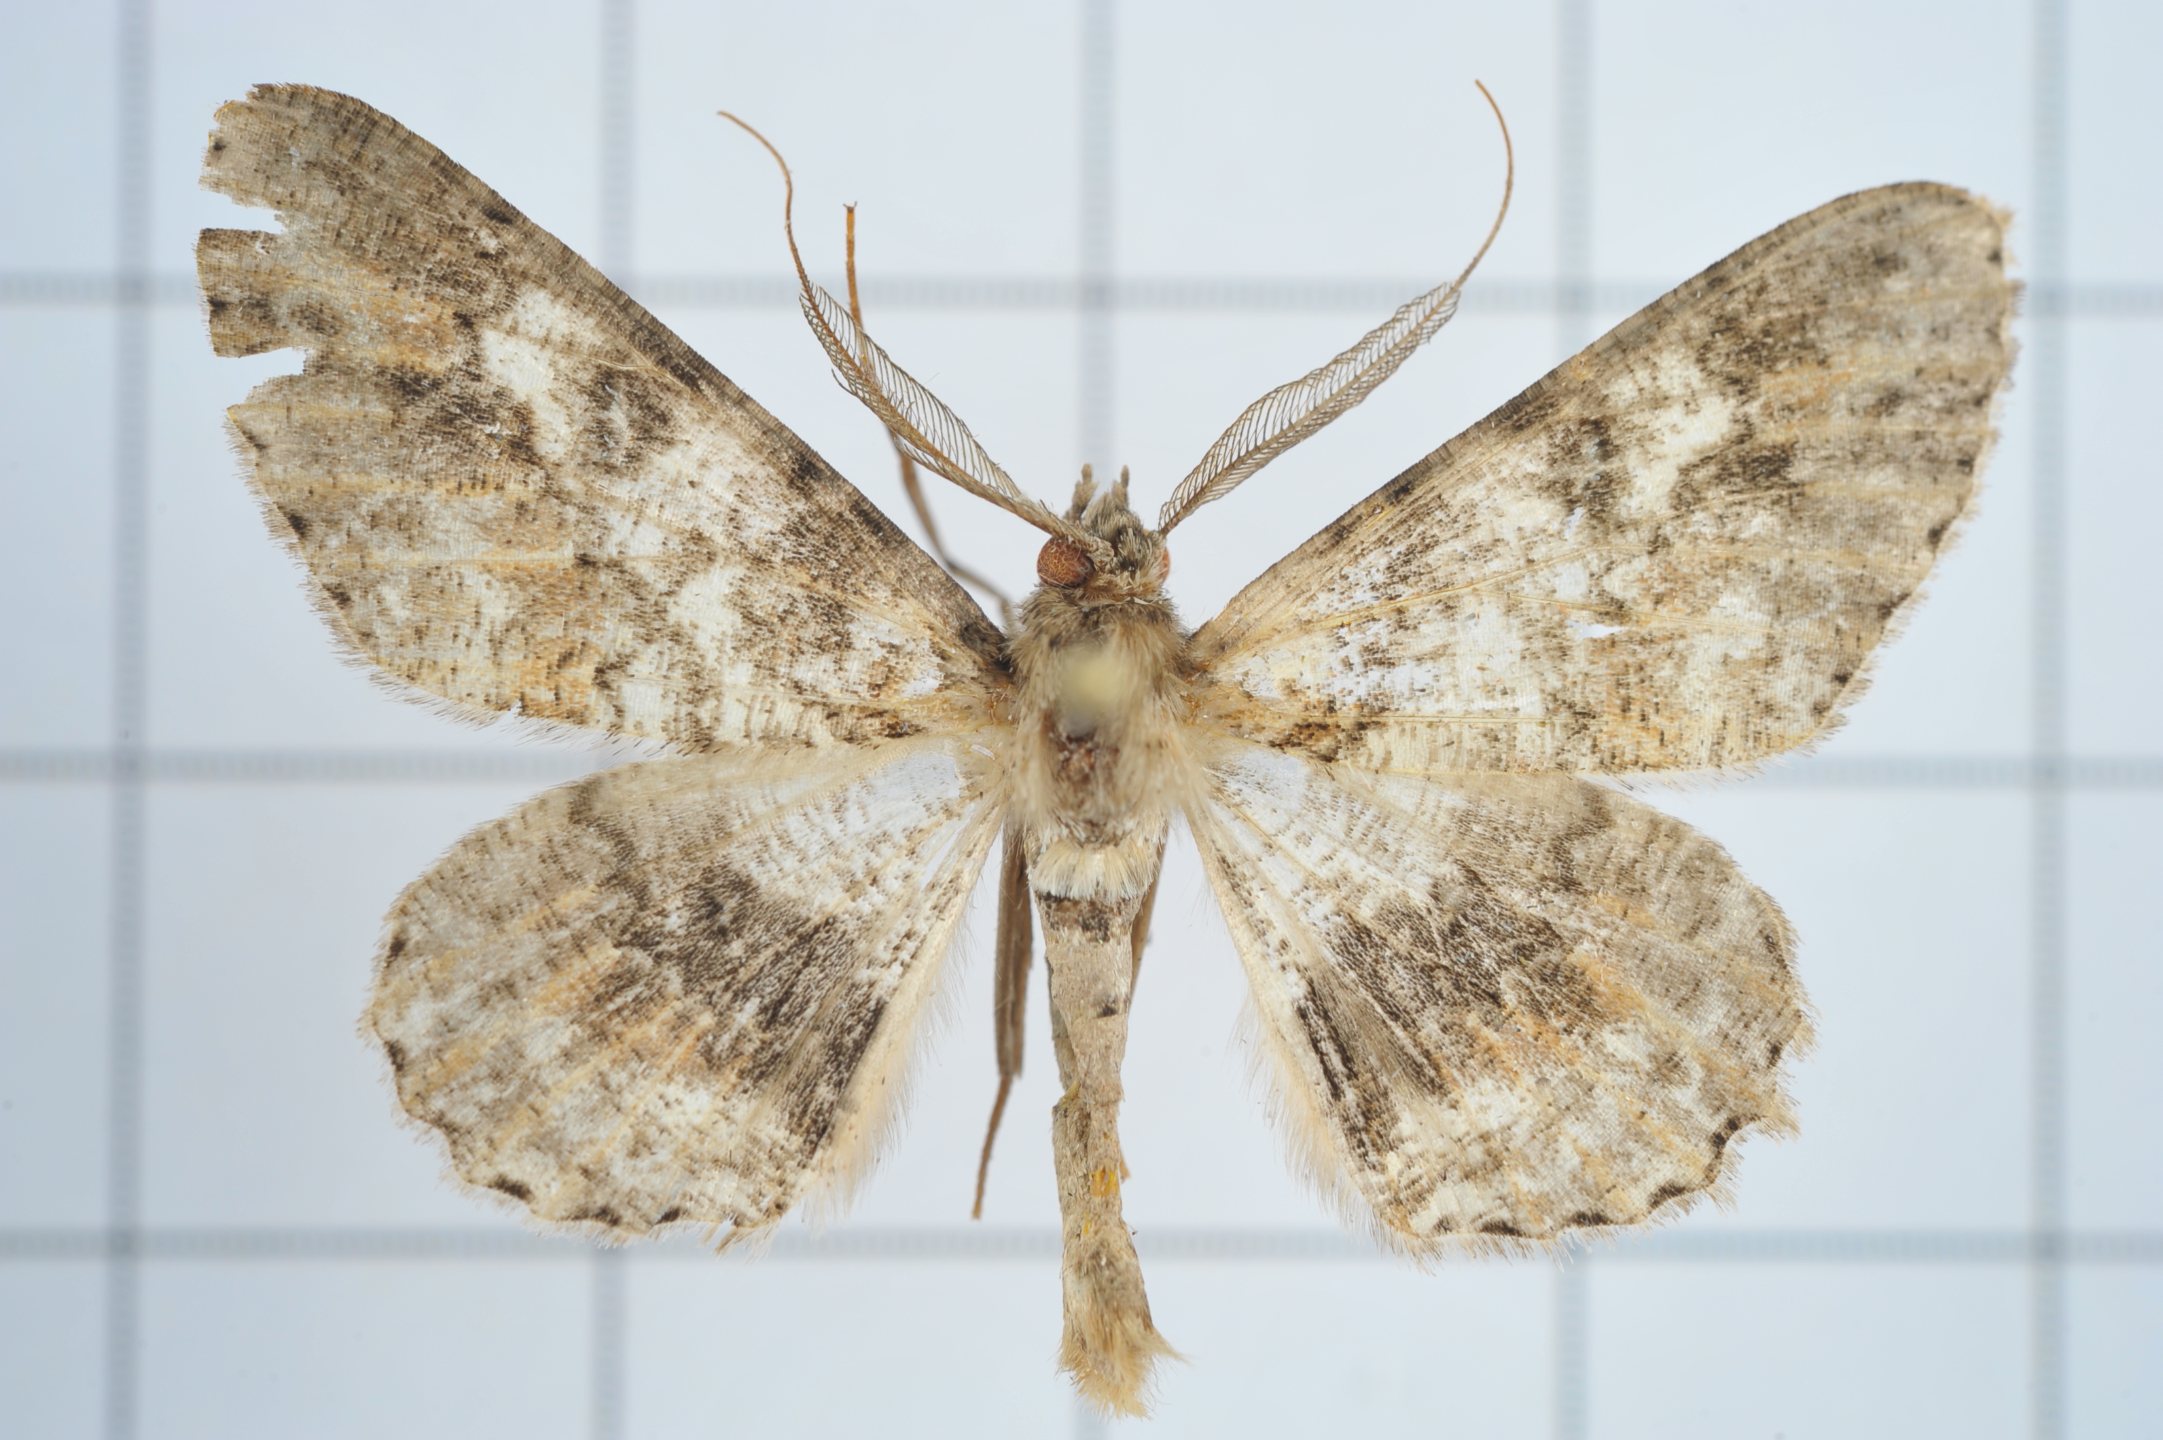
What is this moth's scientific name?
Cleora fraterna
